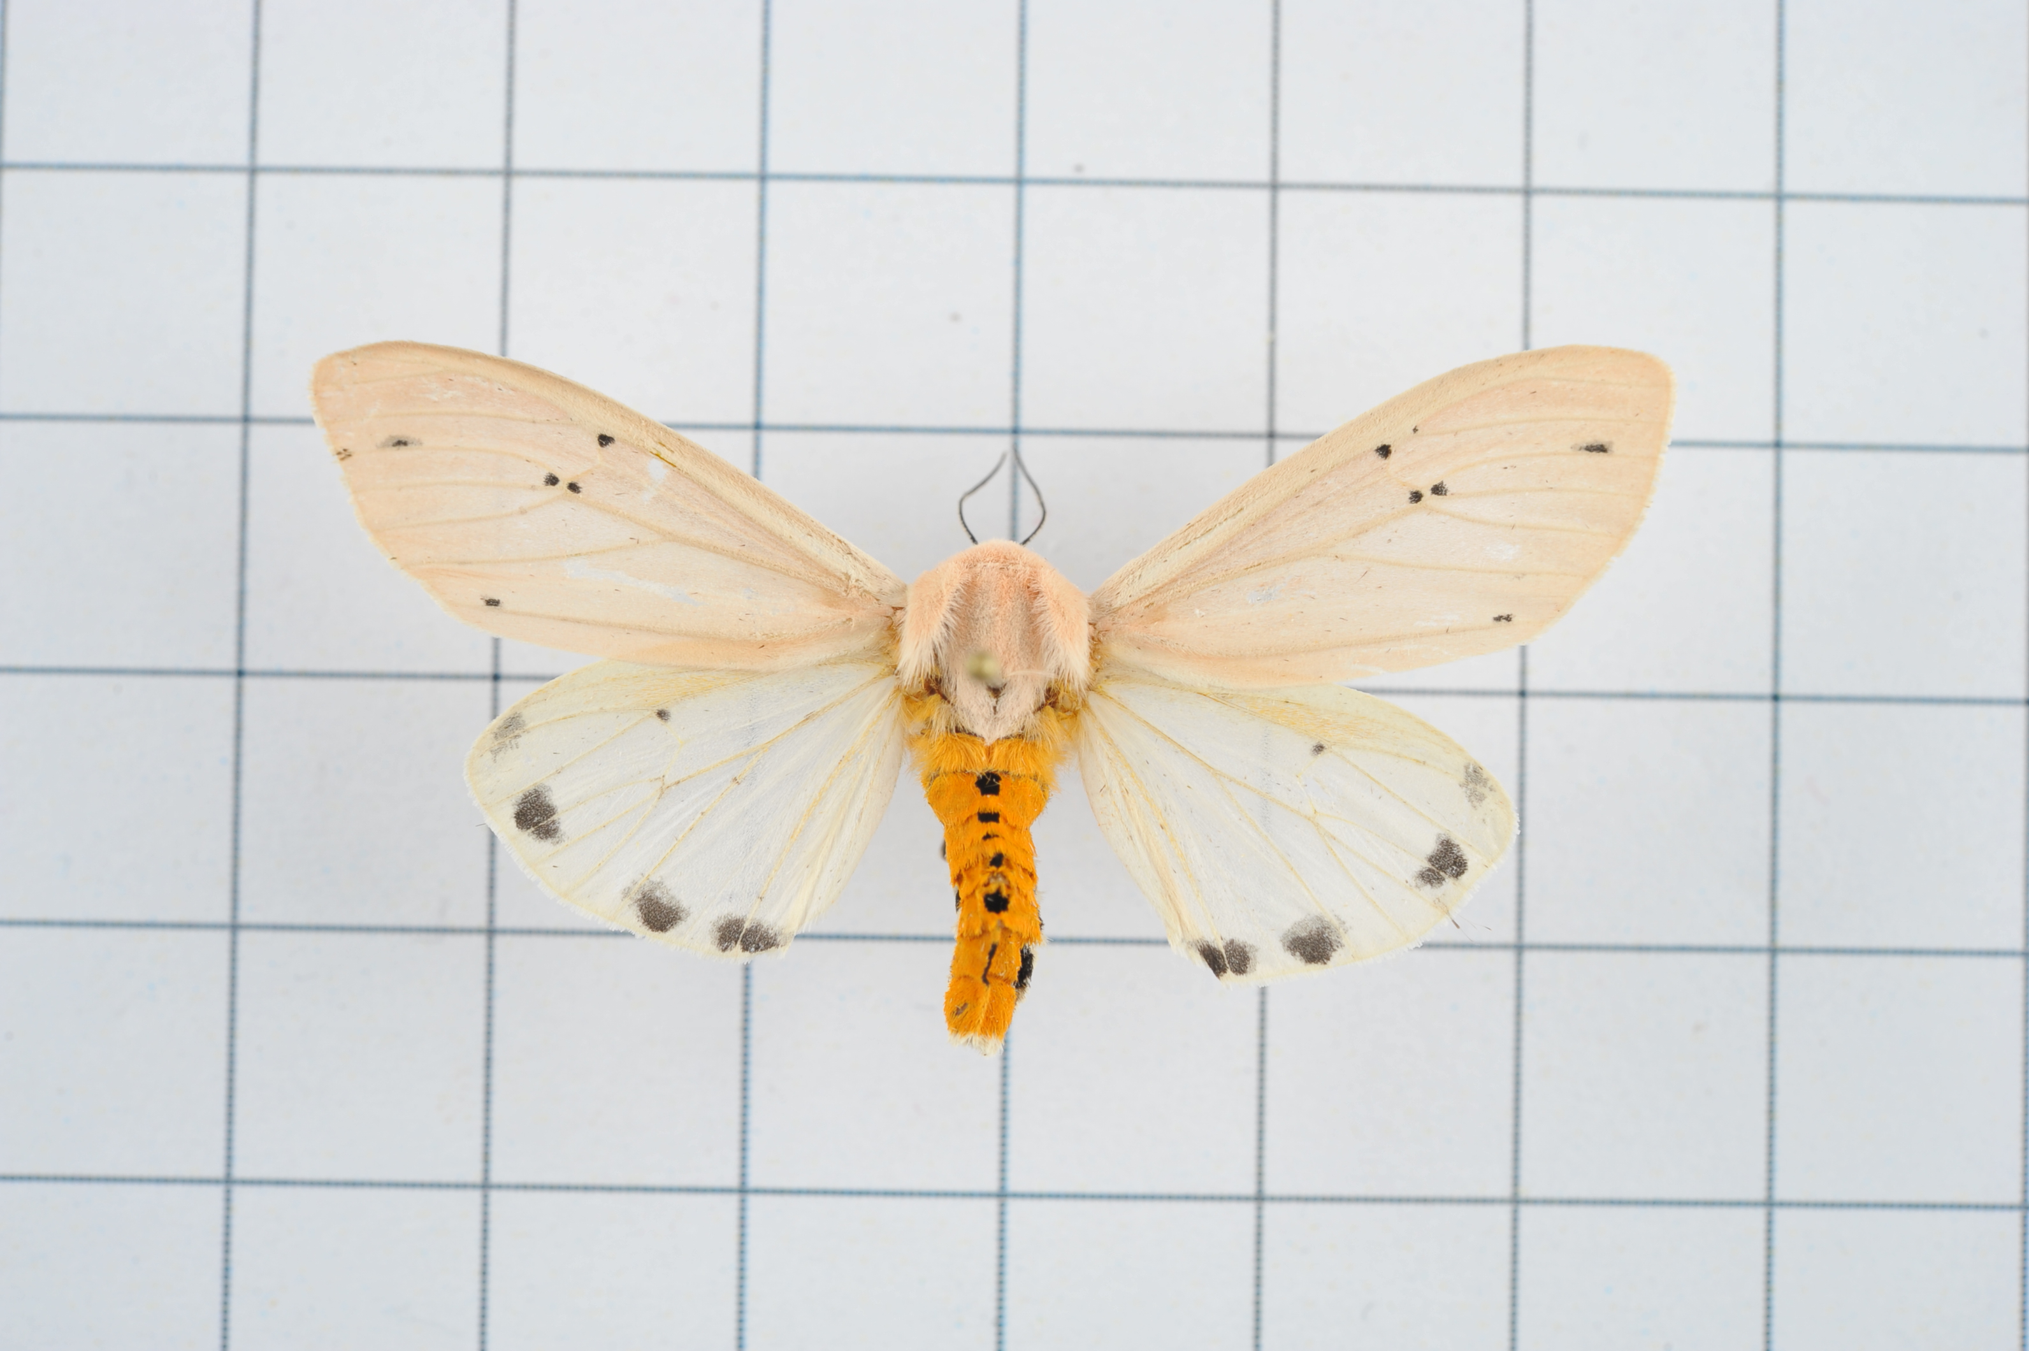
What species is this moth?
Creatonotos transiens koni
